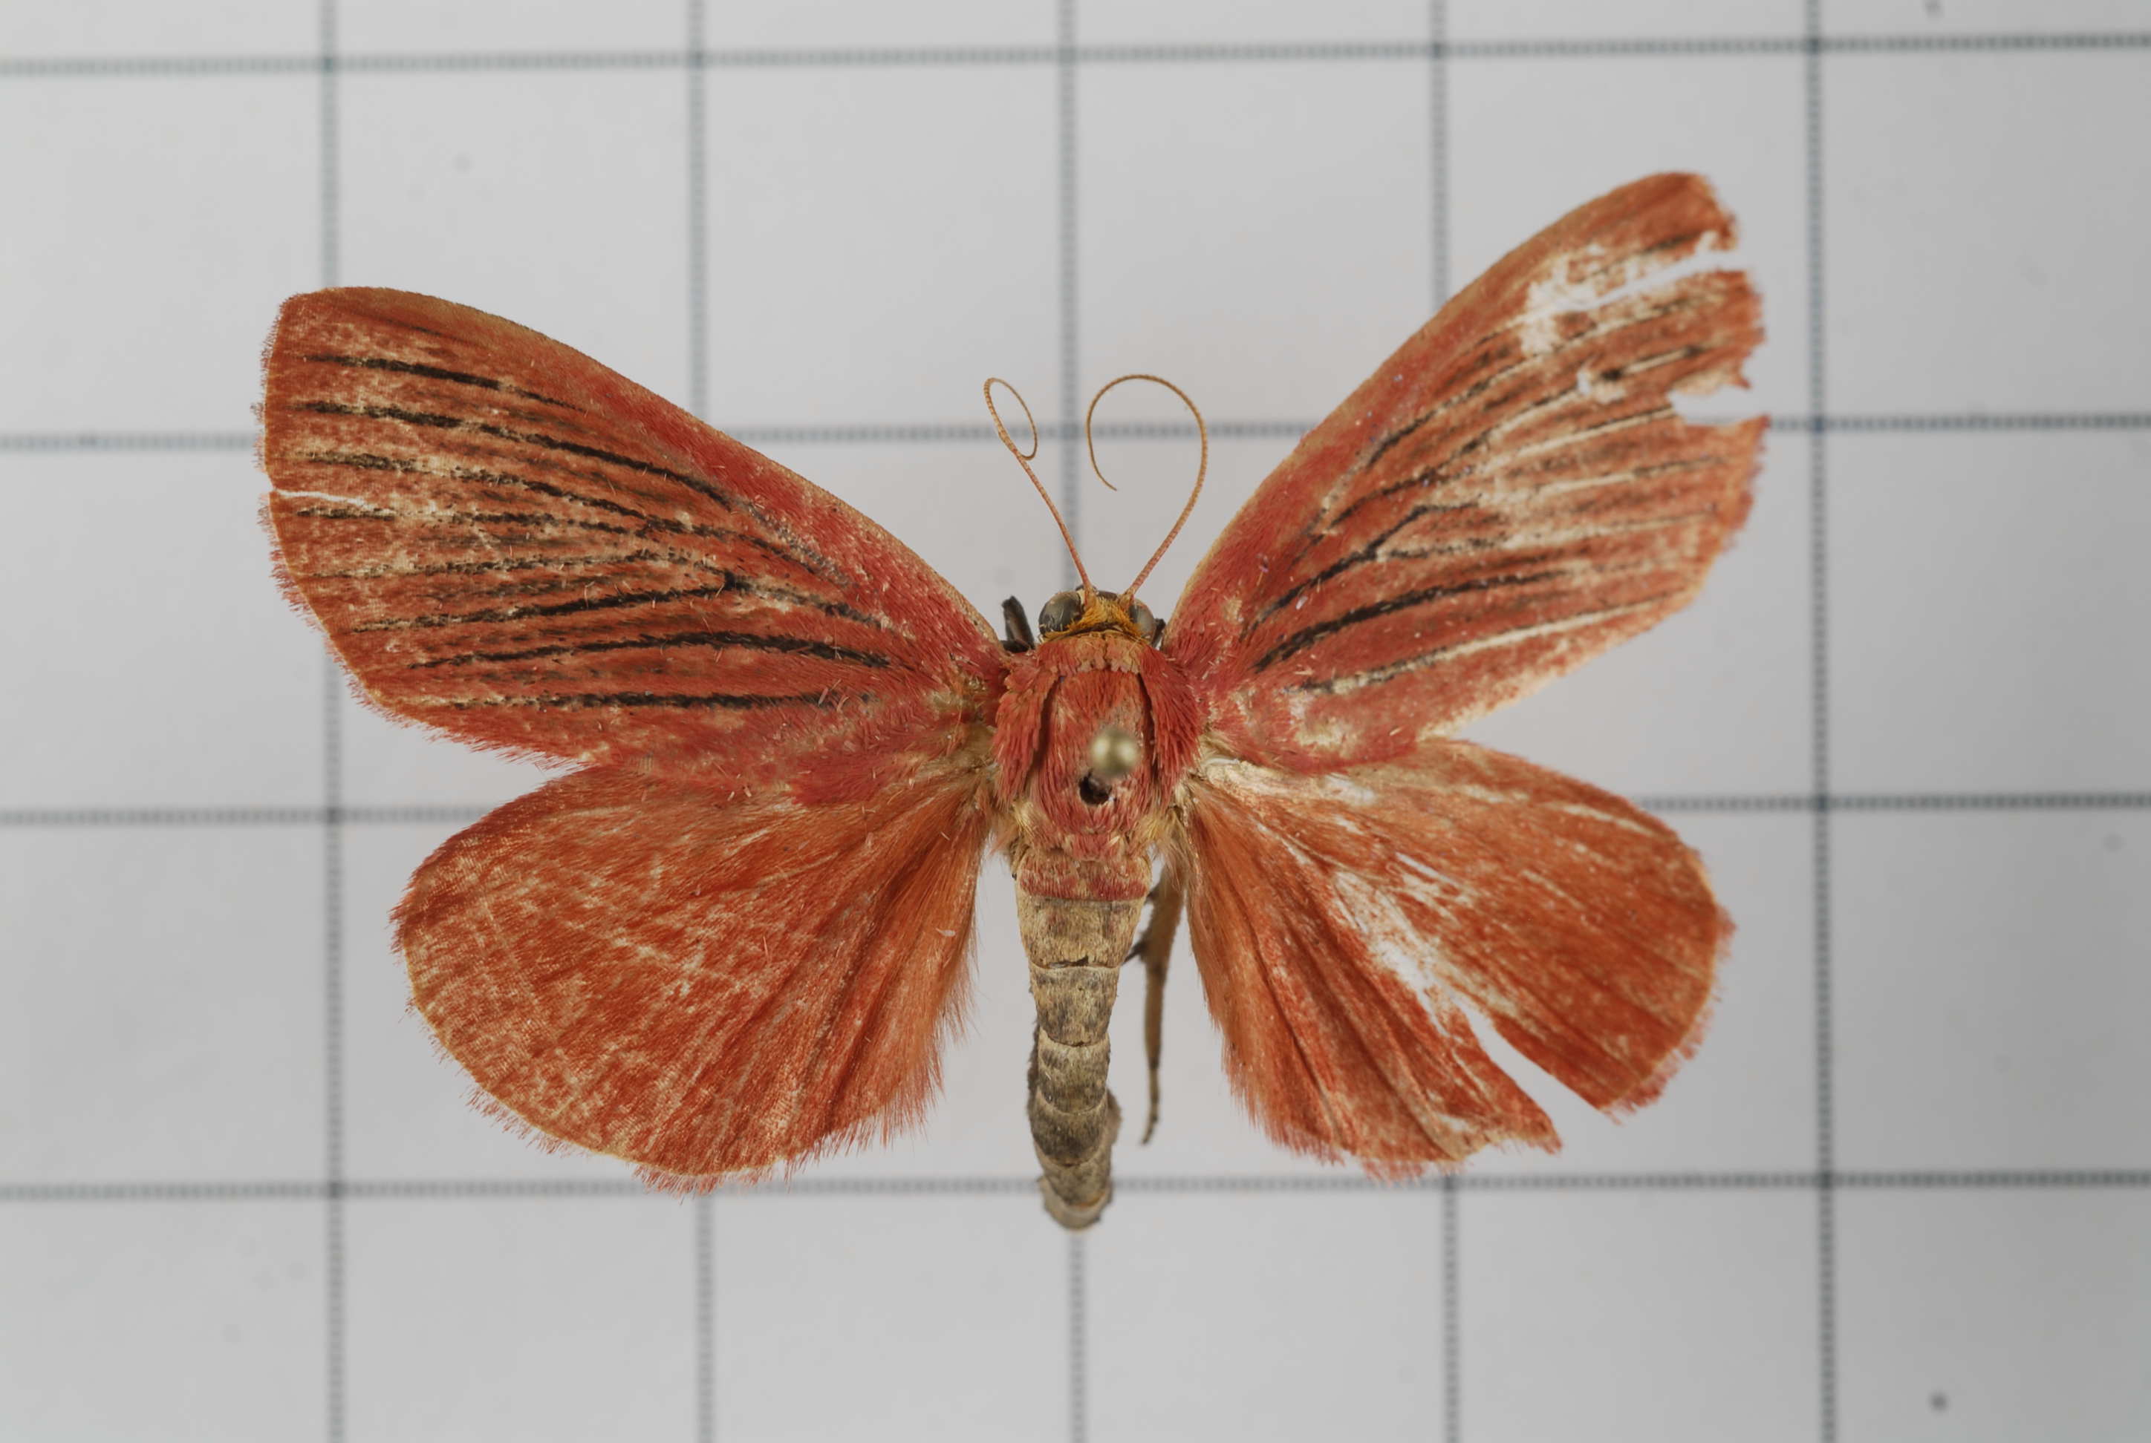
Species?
Arctioblepsis rubida
